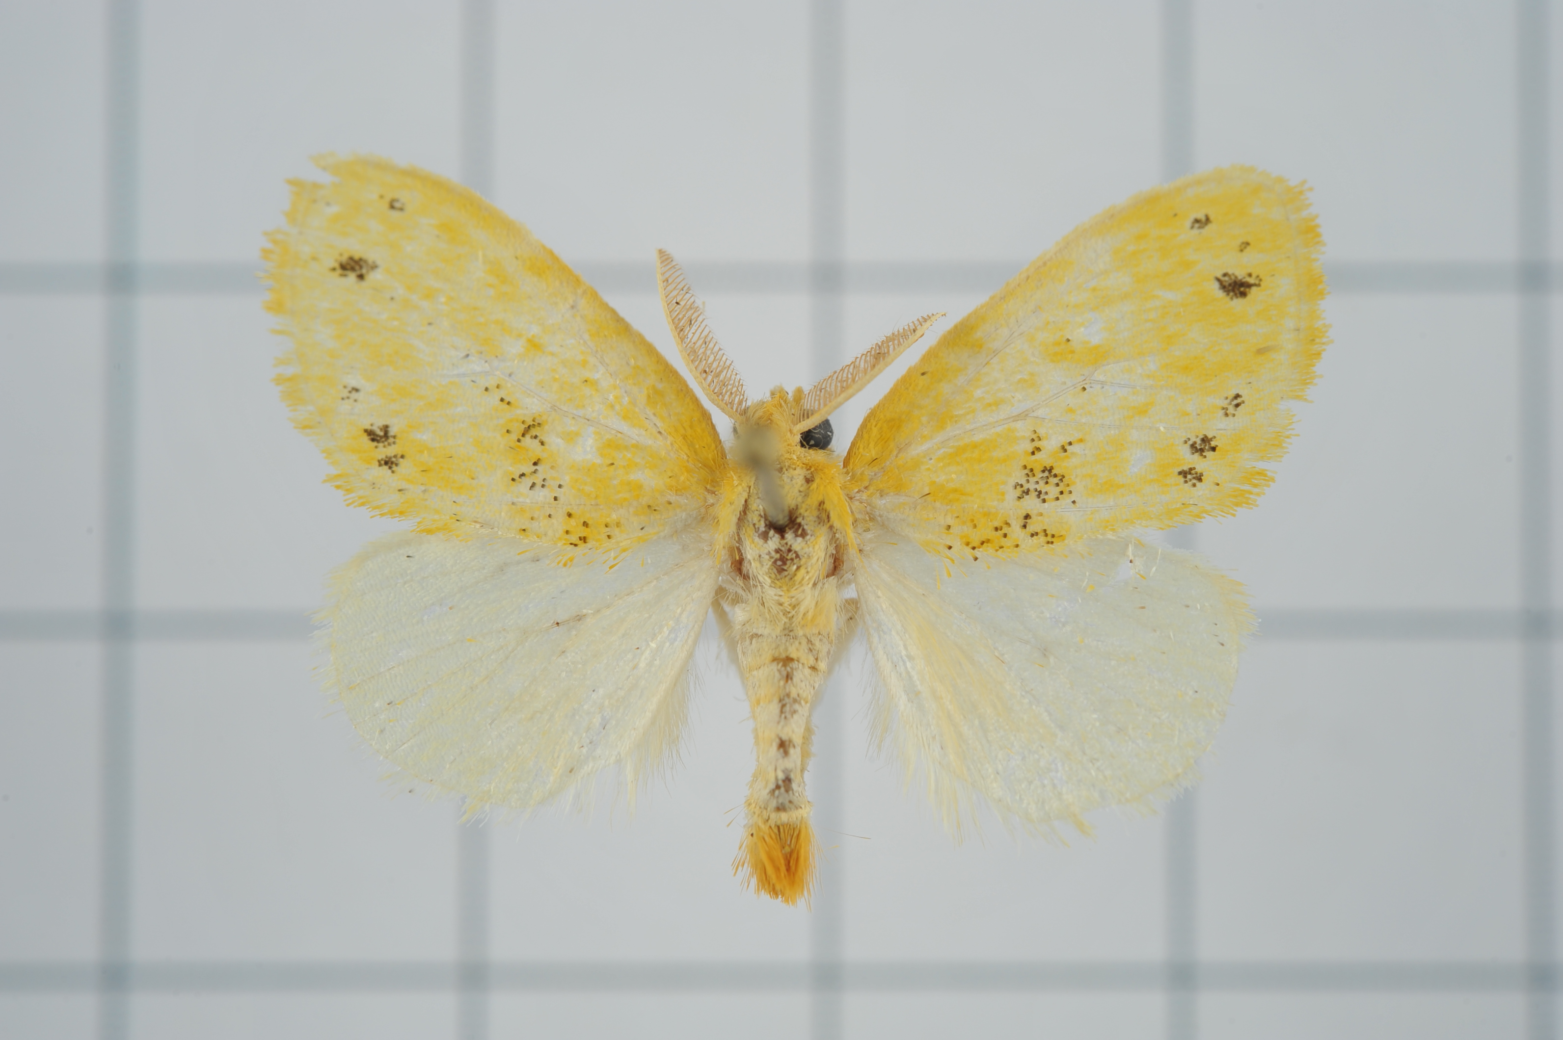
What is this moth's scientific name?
Euproctis croceola
